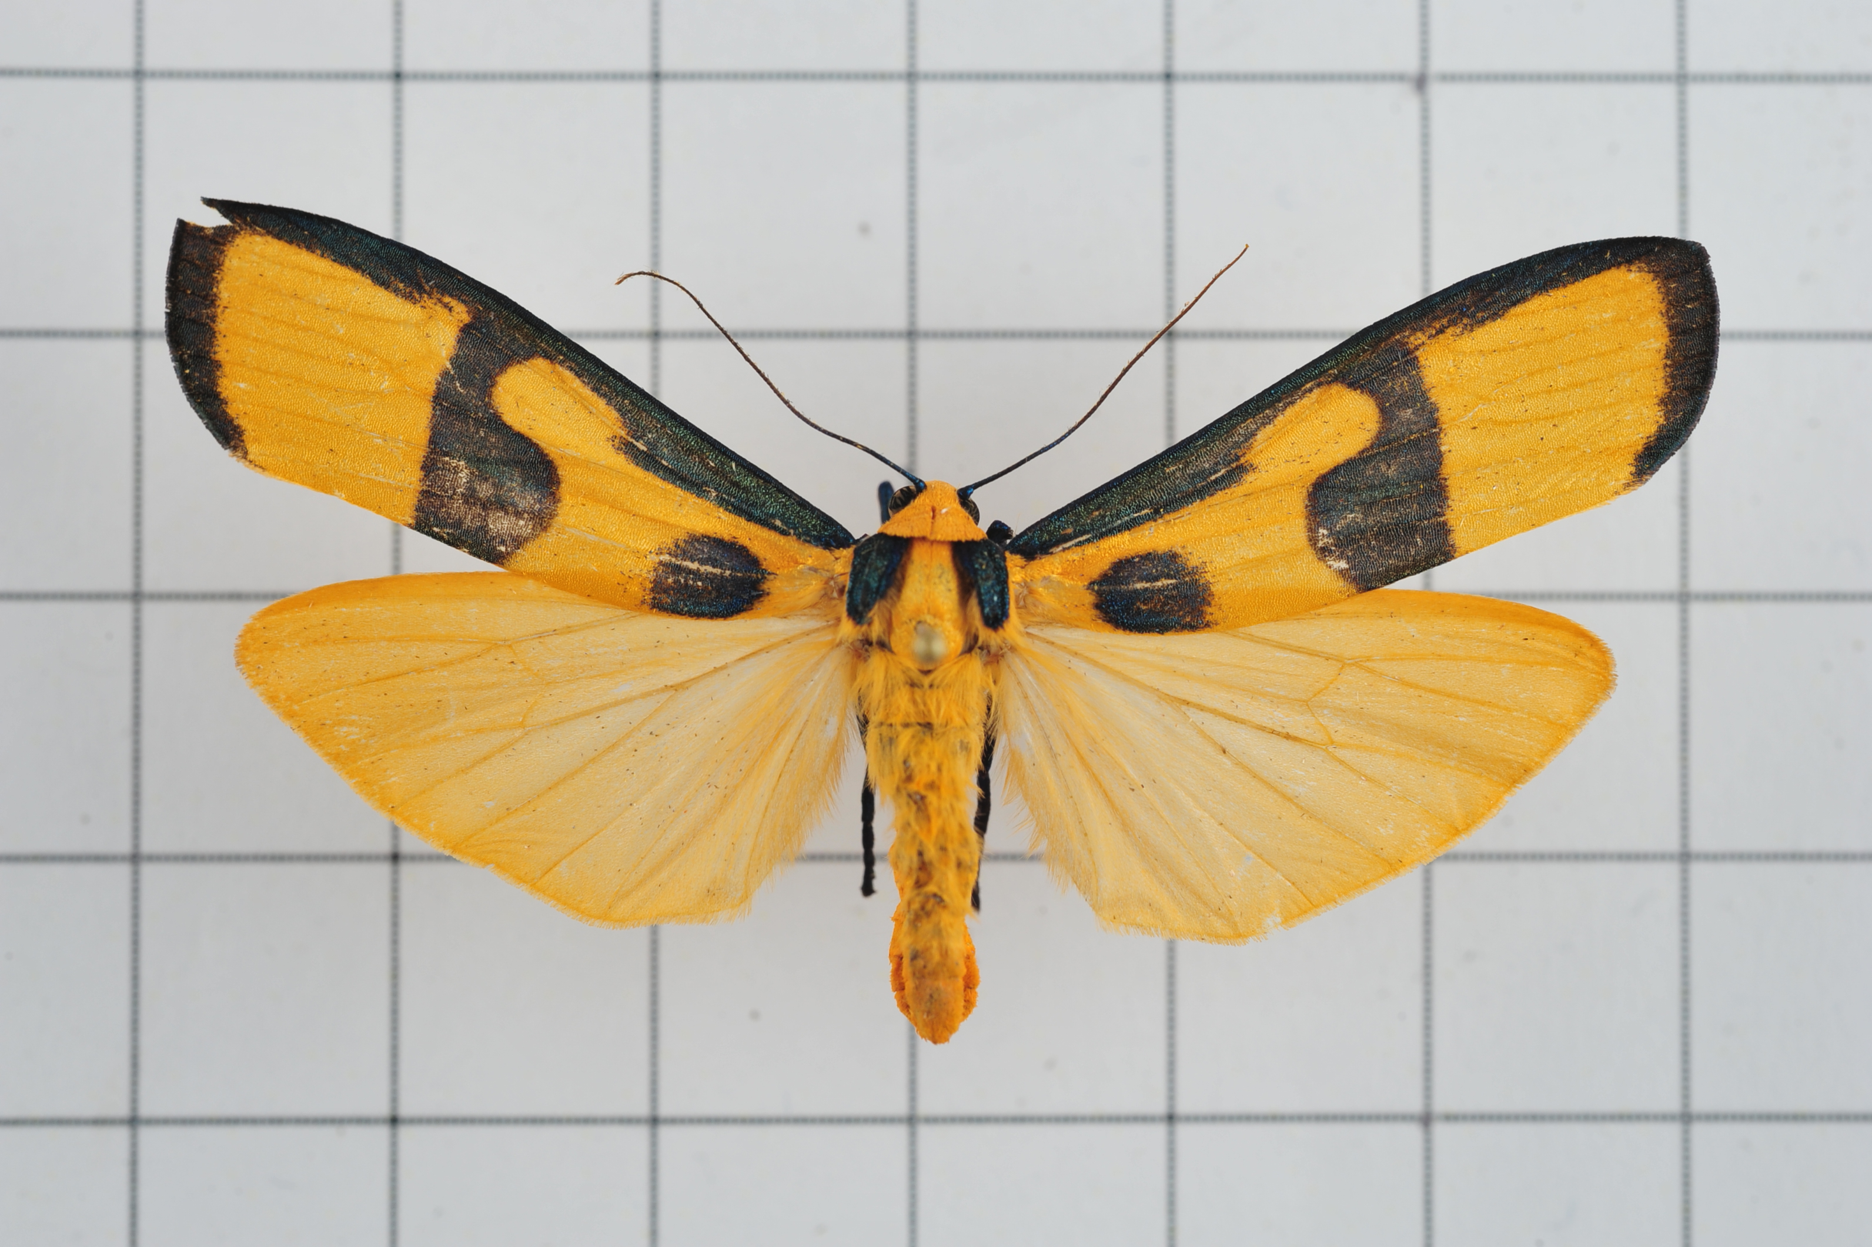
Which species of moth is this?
Chrysaeglia magnifica
